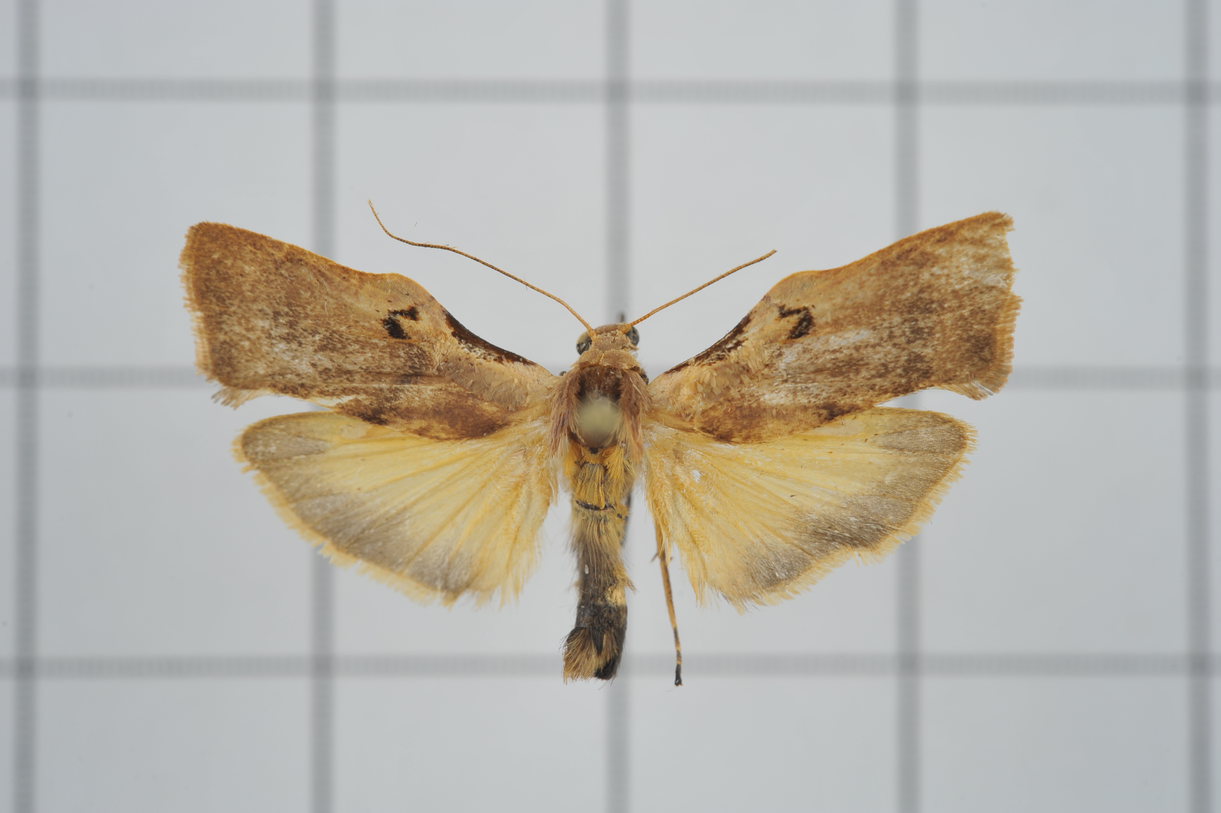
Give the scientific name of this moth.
Teulisna tumida
